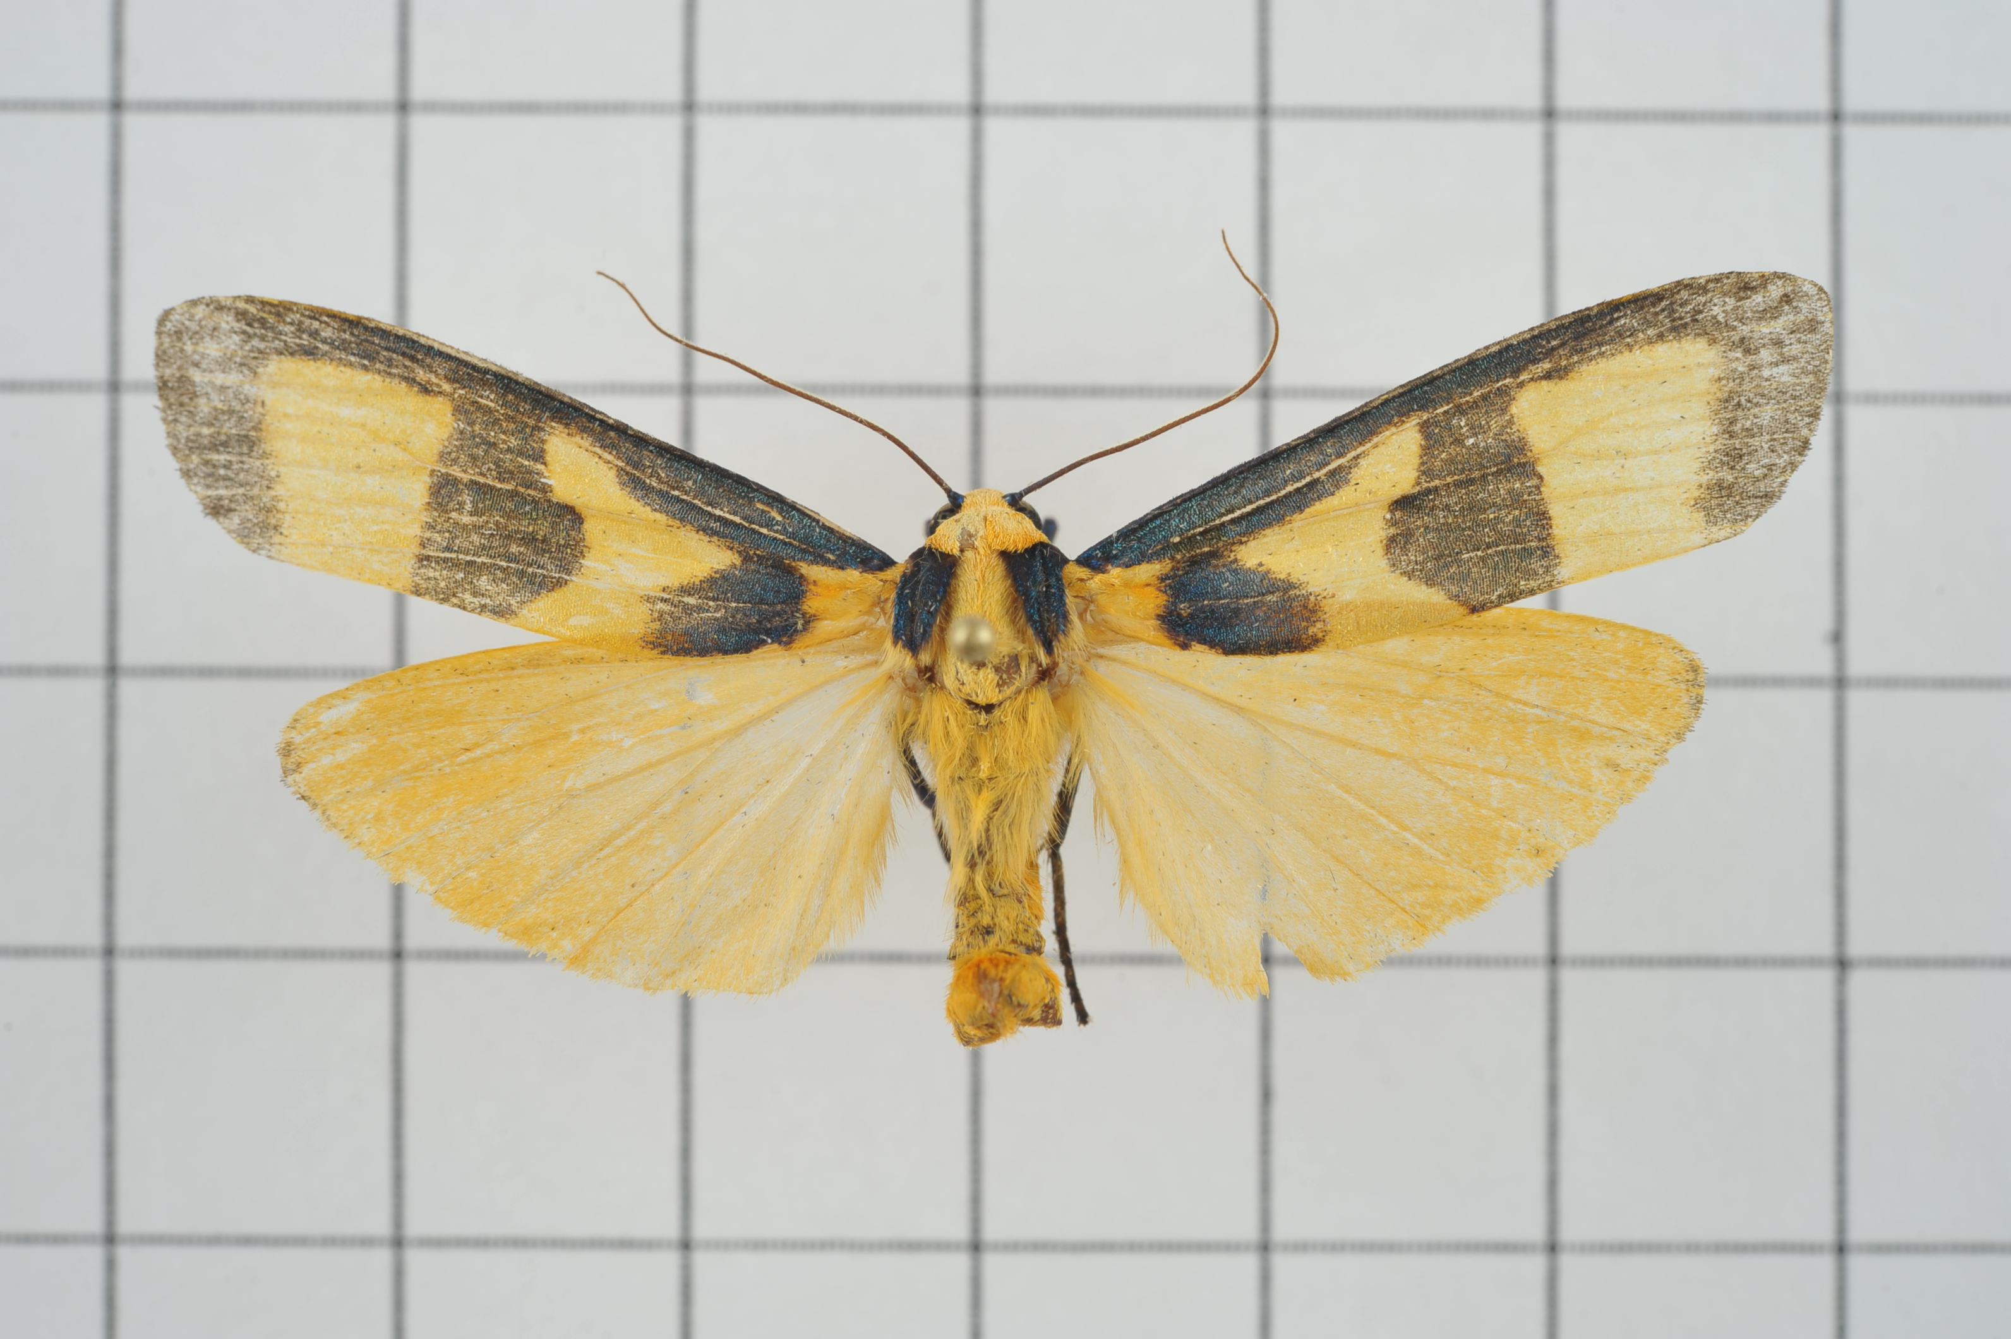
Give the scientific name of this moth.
Chrysaeglia magnifica
